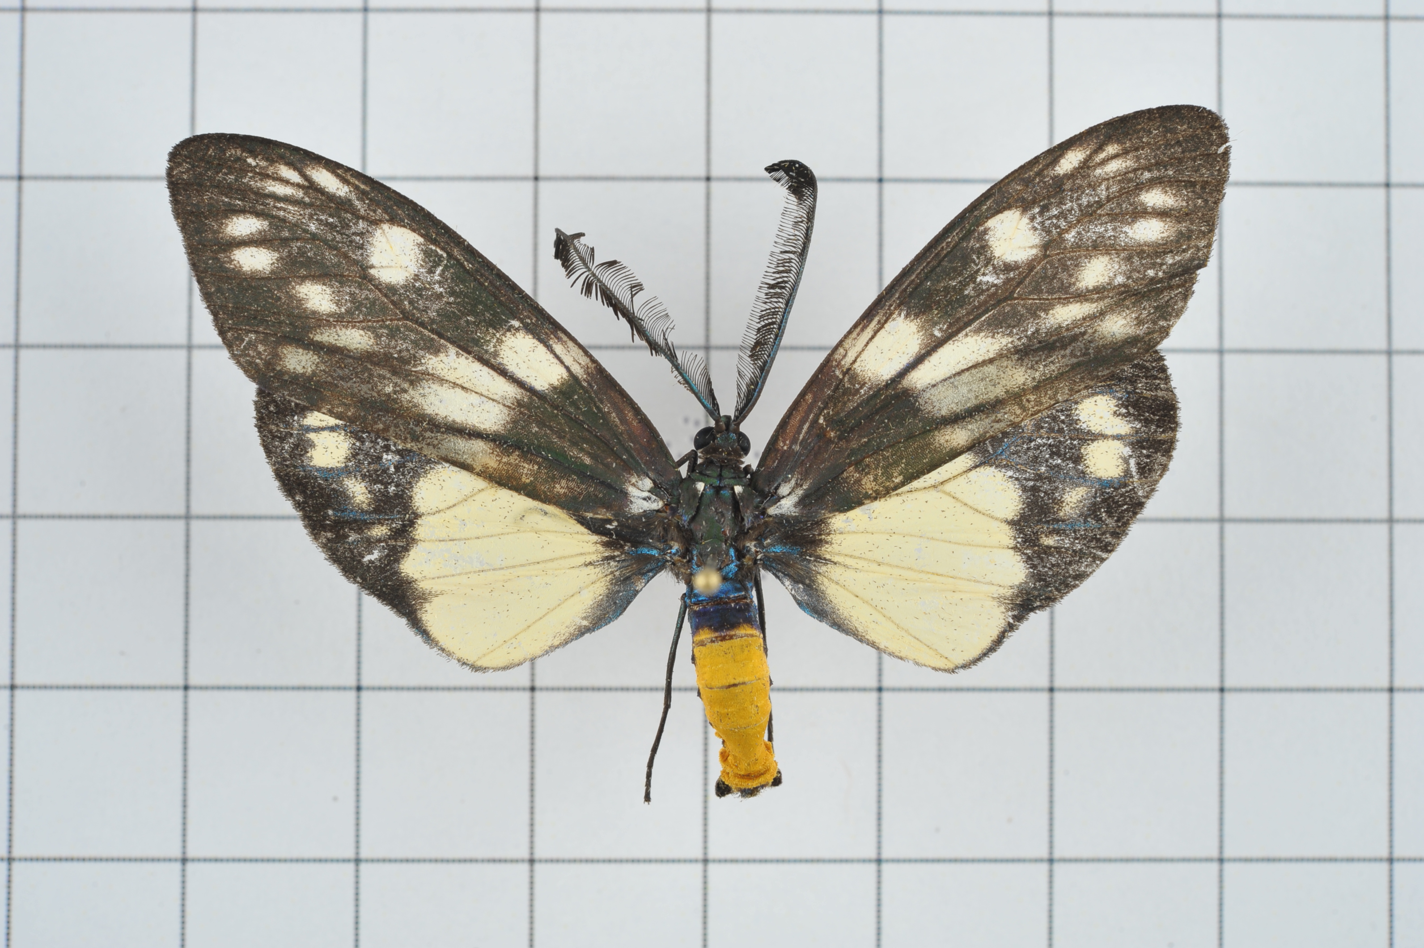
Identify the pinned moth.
Eterusia aedea formosana
